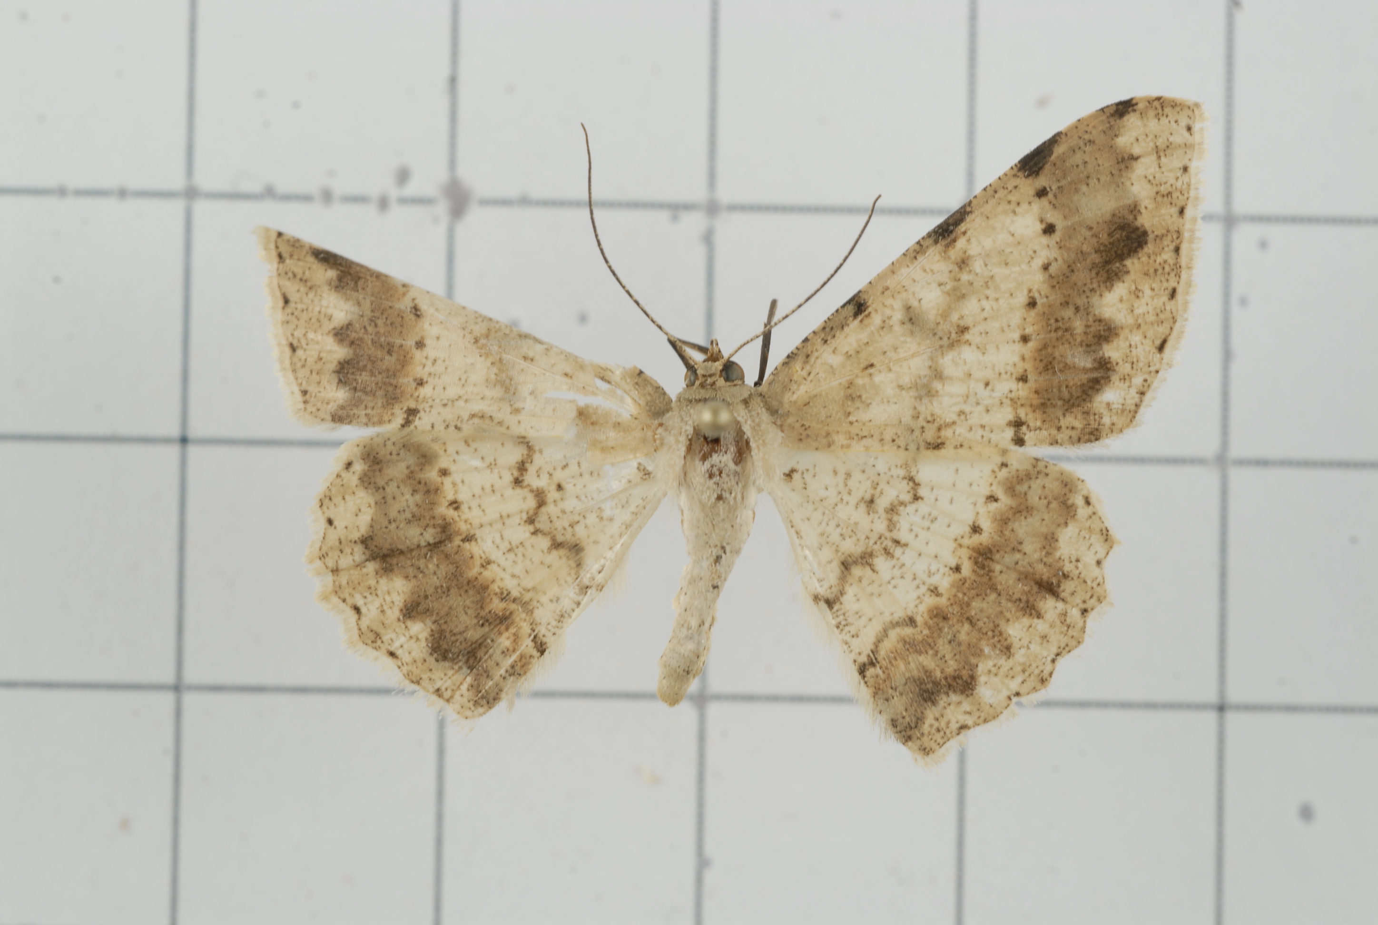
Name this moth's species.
Luxiaria emphatica
